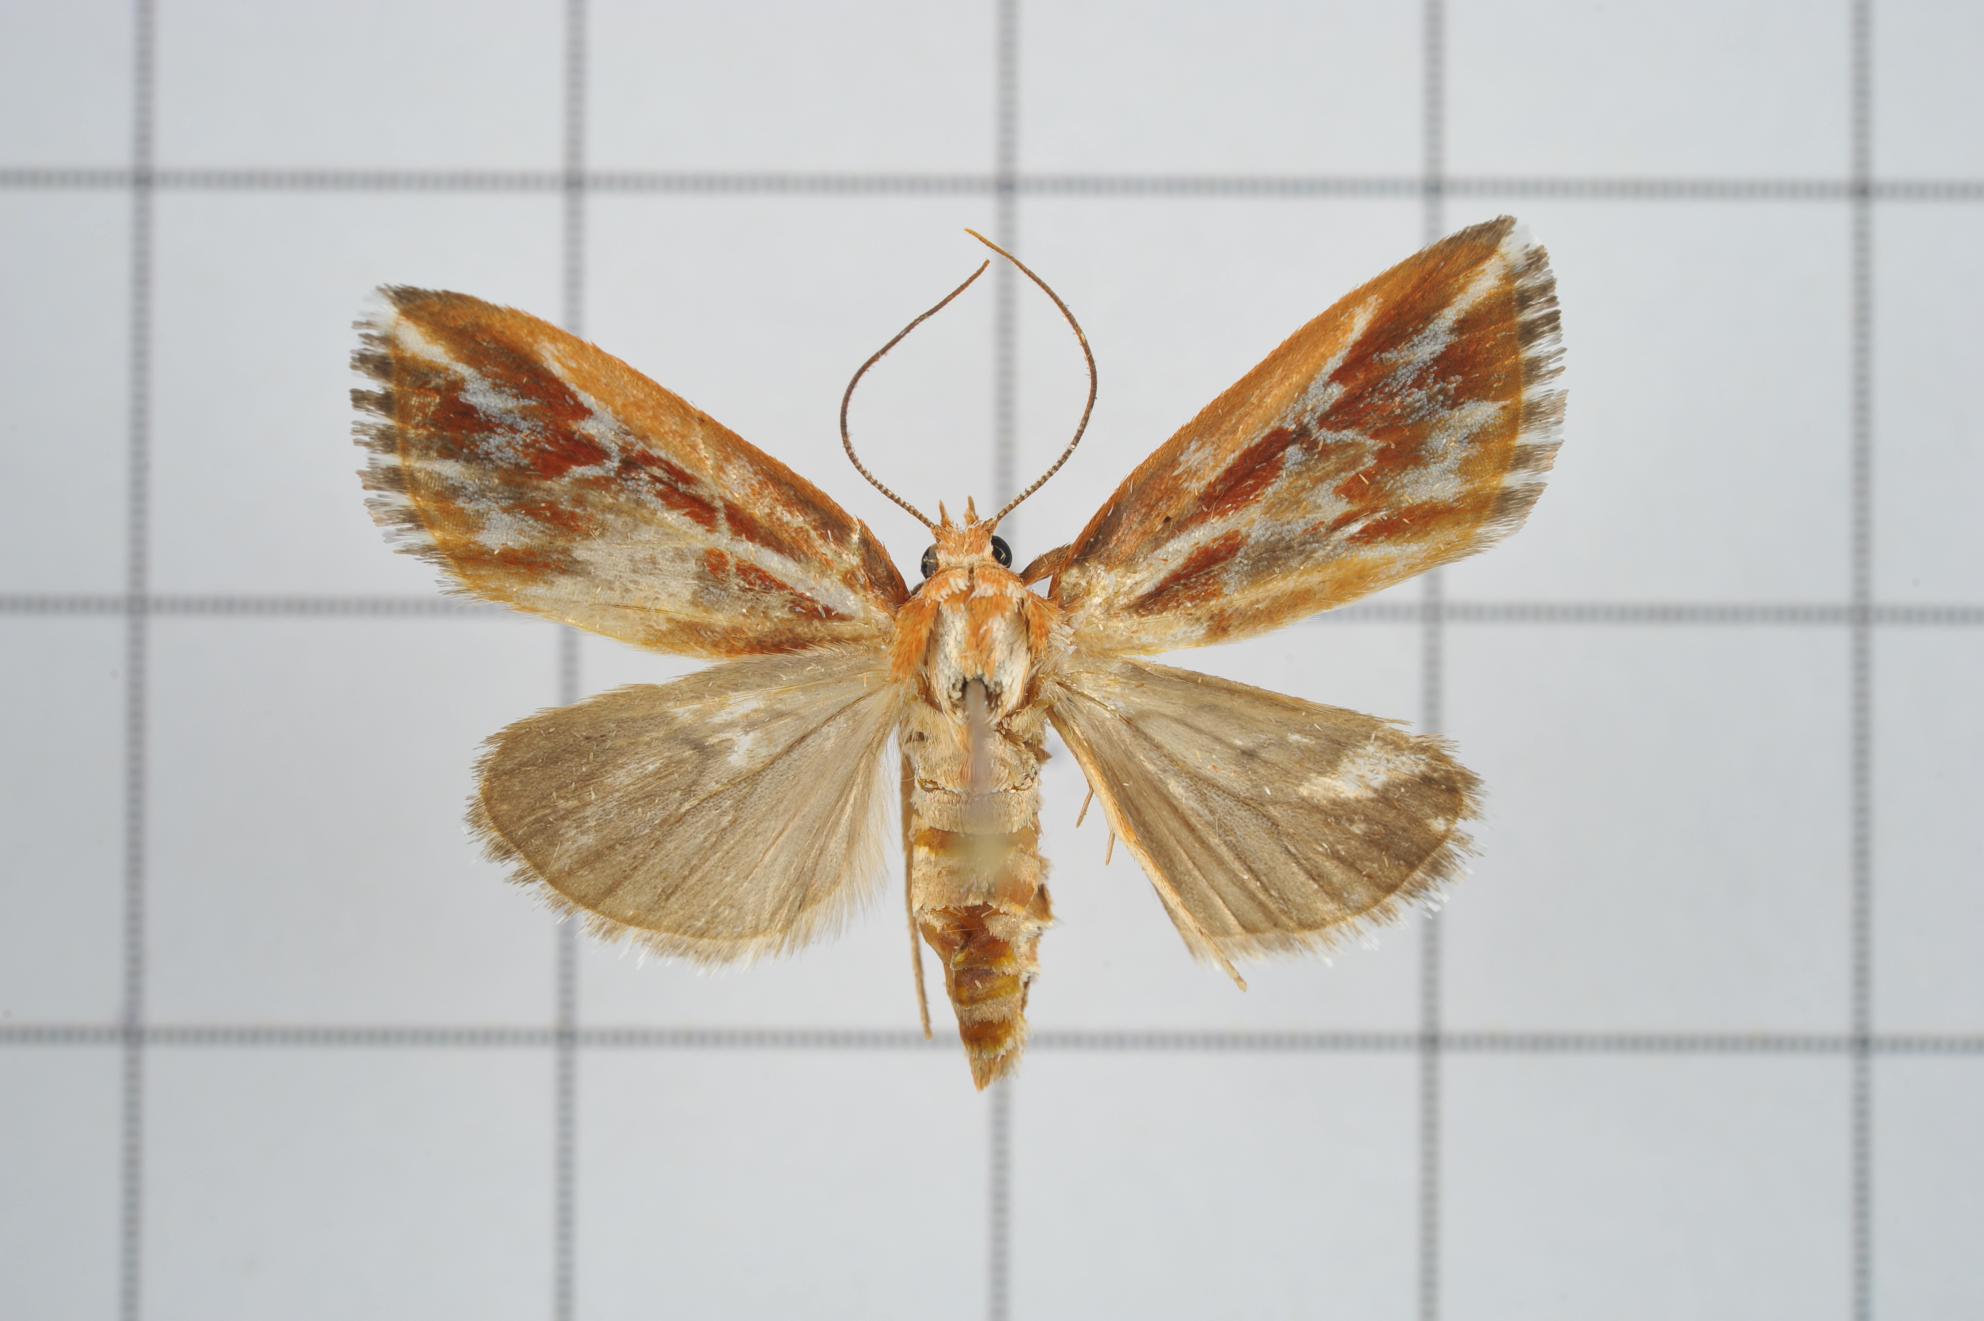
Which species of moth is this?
Narangodes confluens
